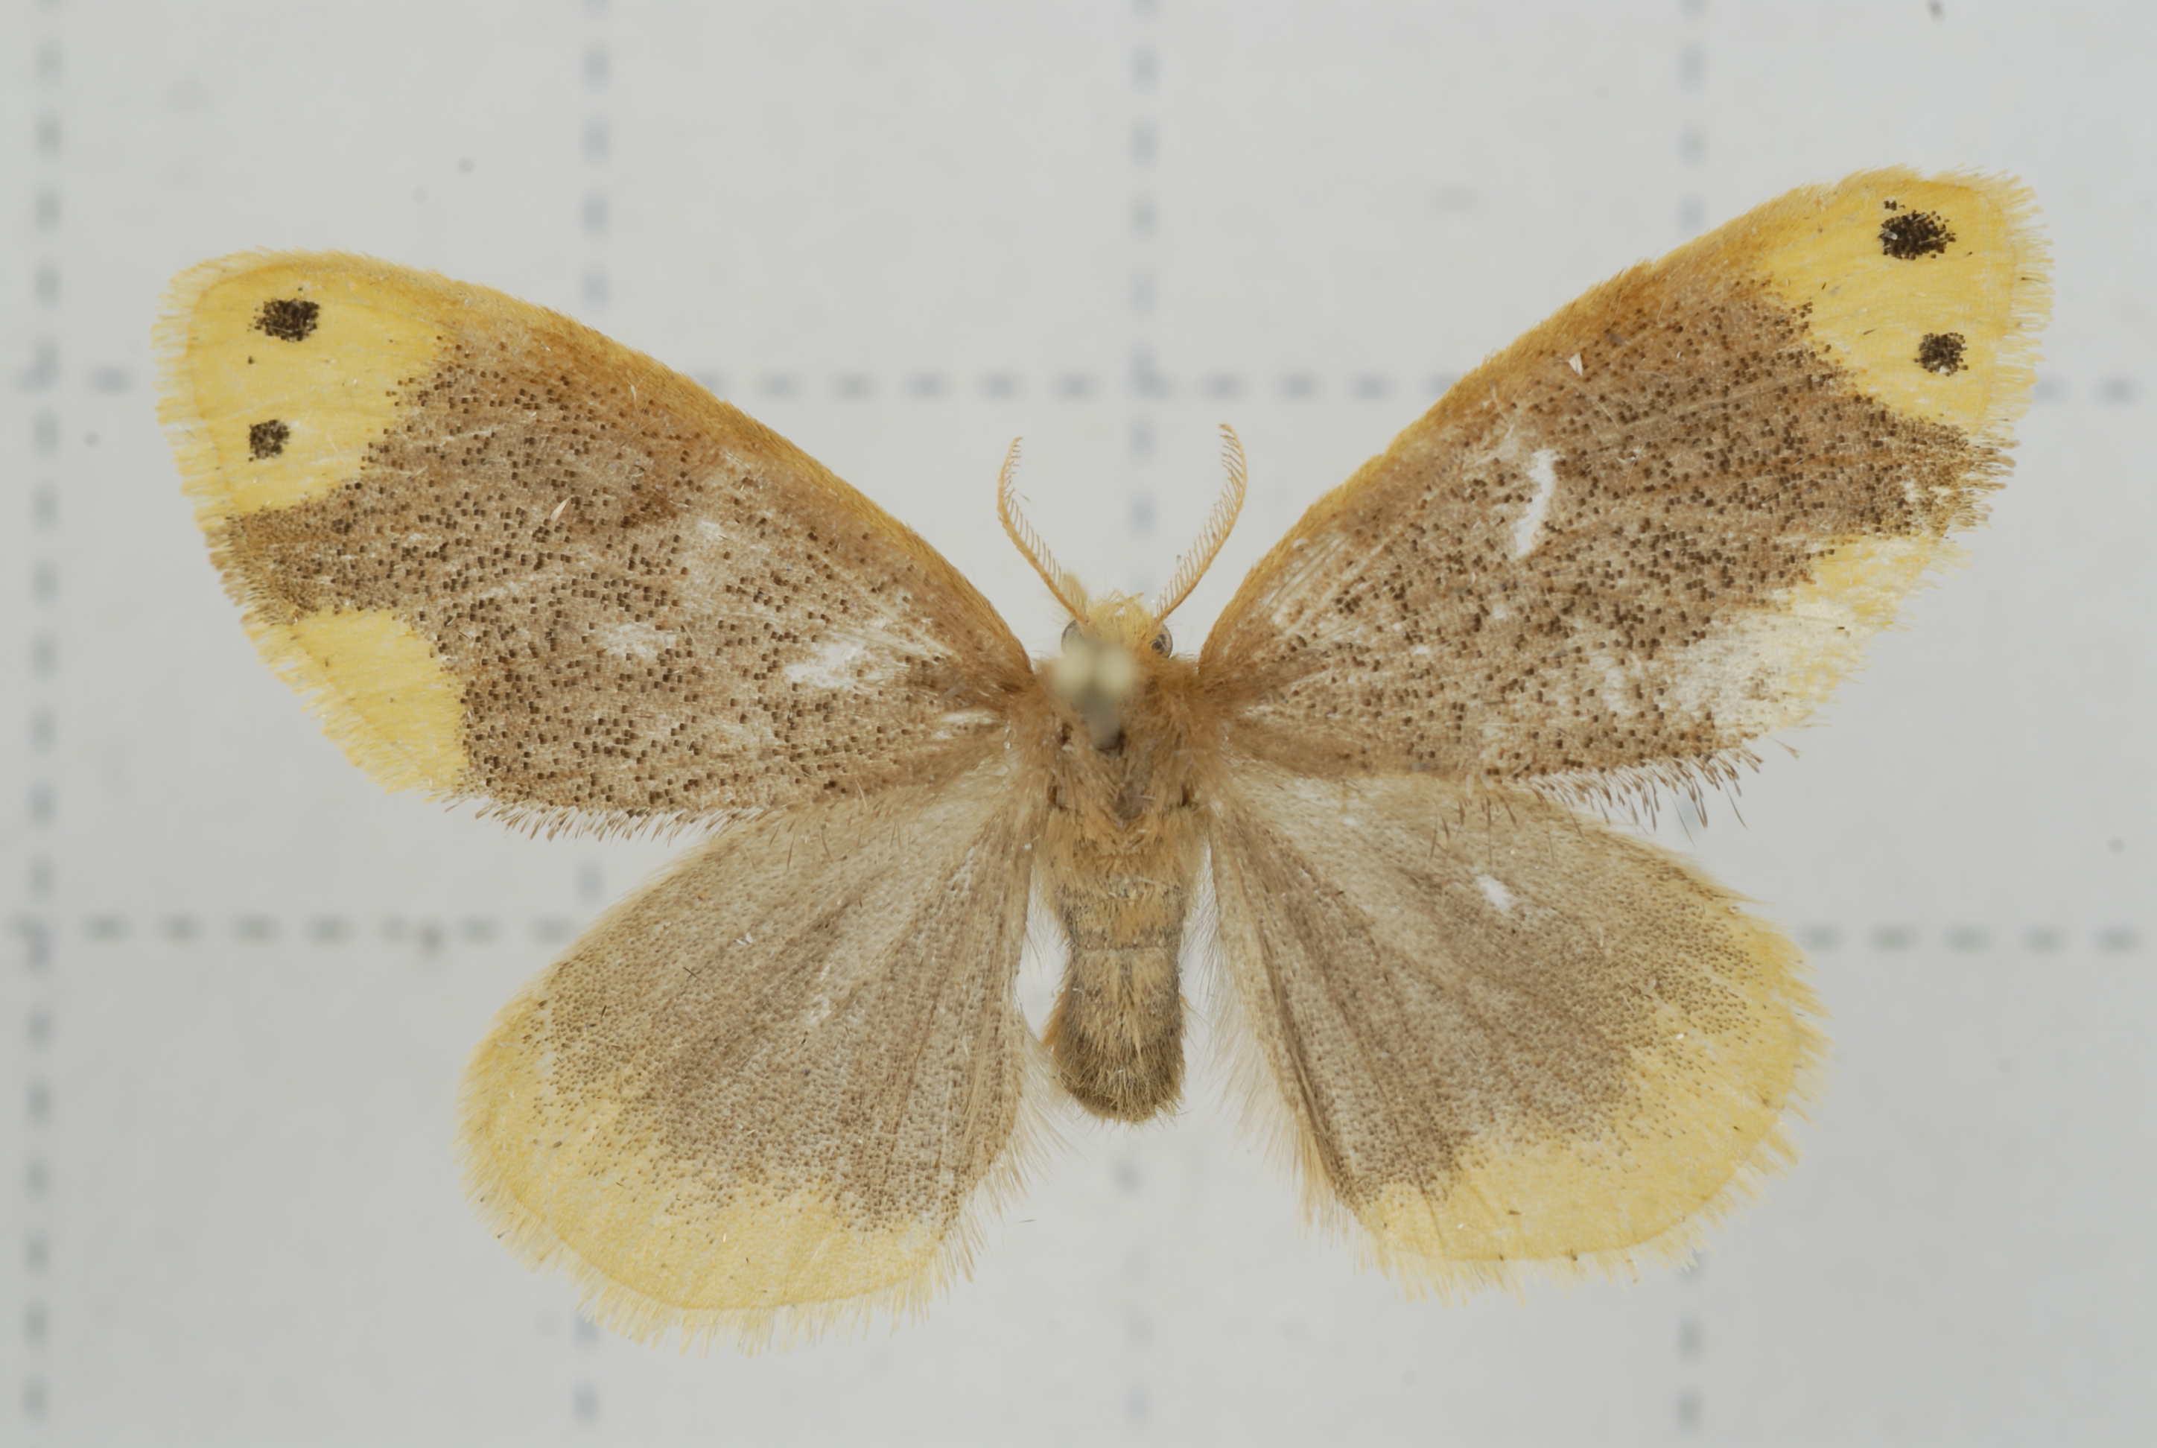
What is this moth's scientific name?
Arna bipunctapex
